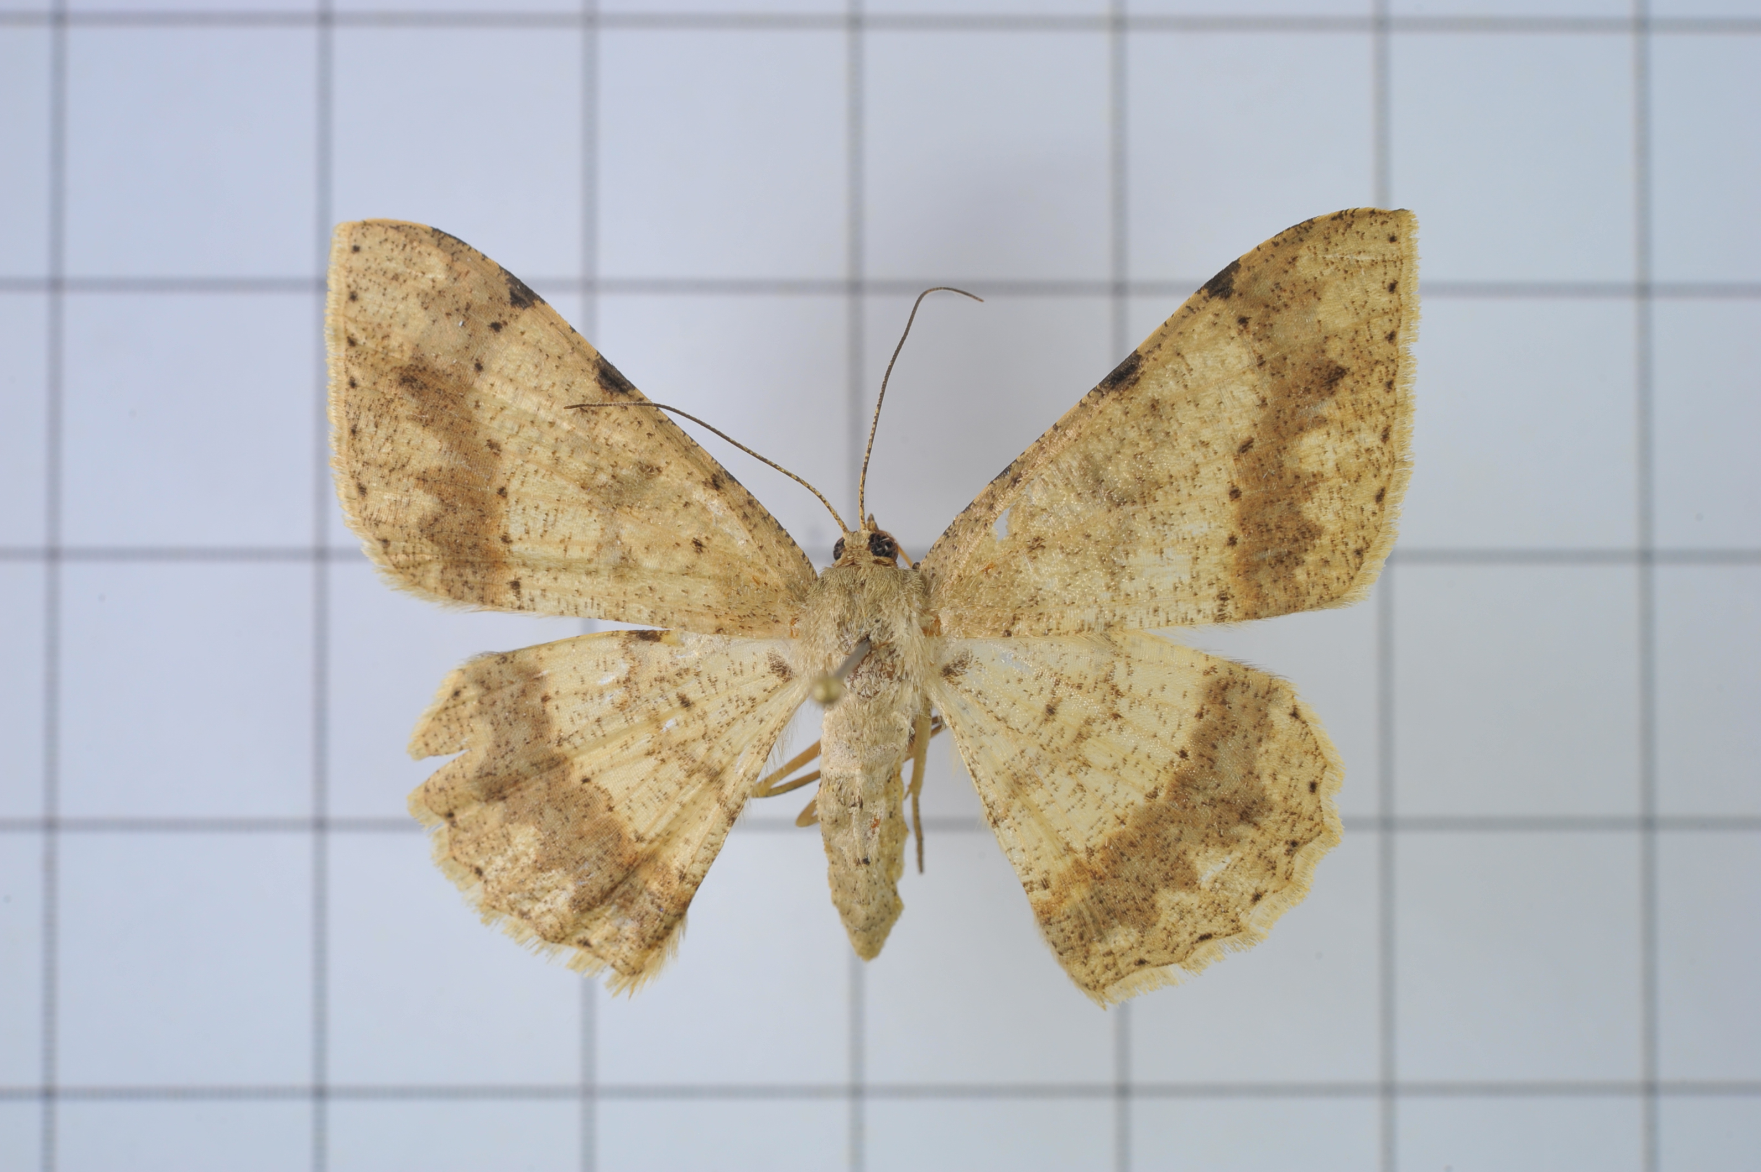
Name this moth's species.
Luxiaria emphatica
